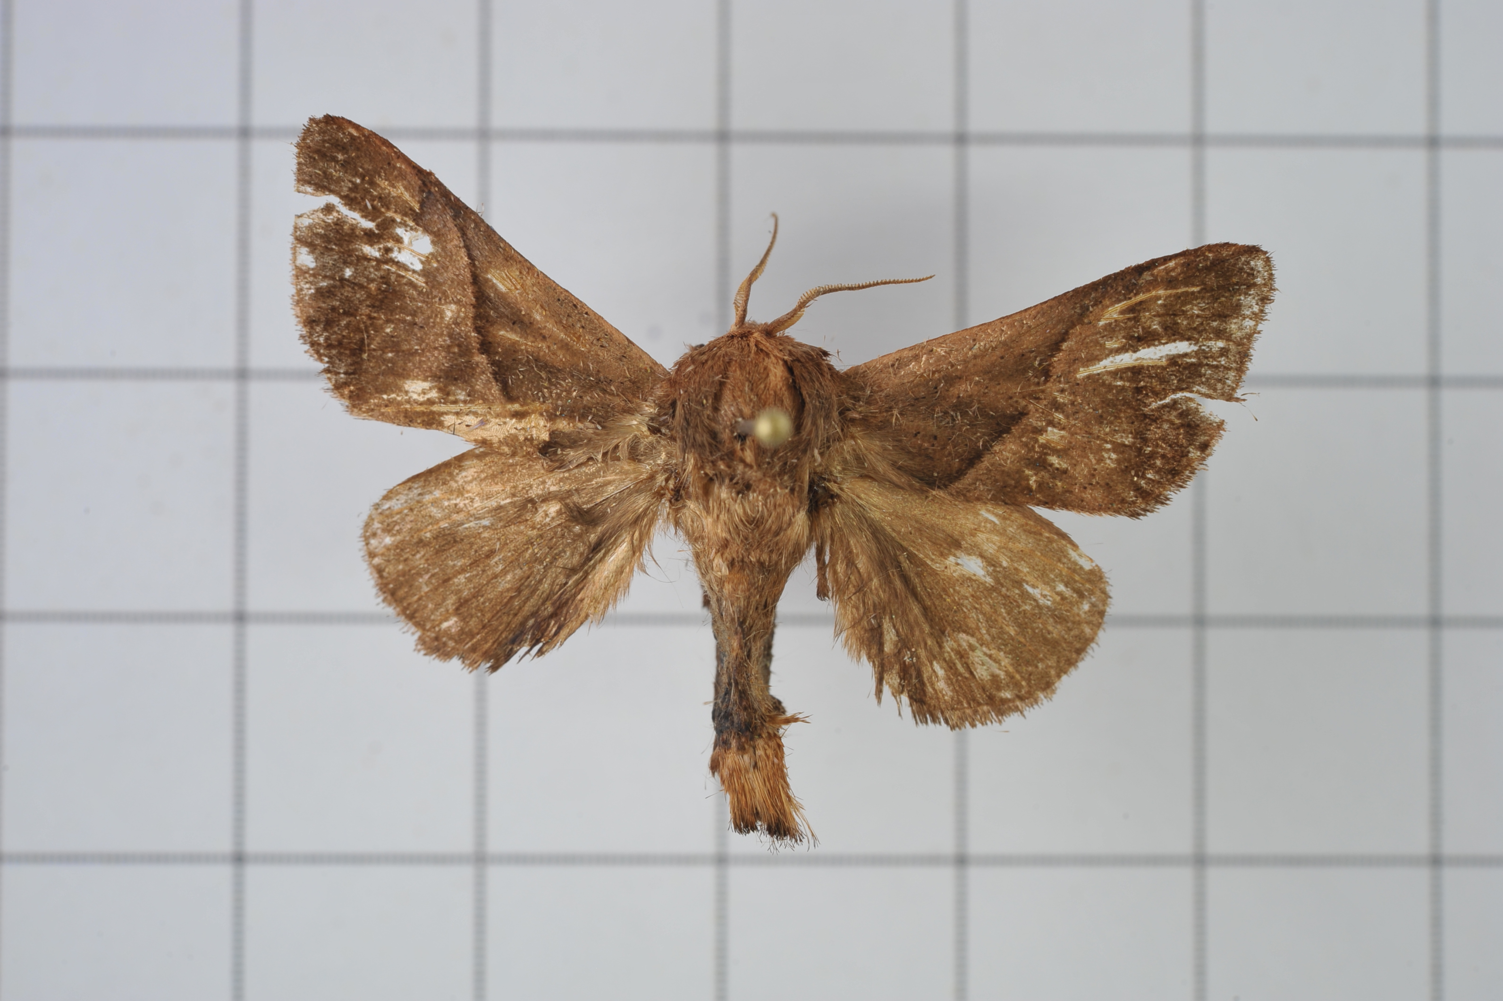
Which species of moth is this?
Setora postornata
